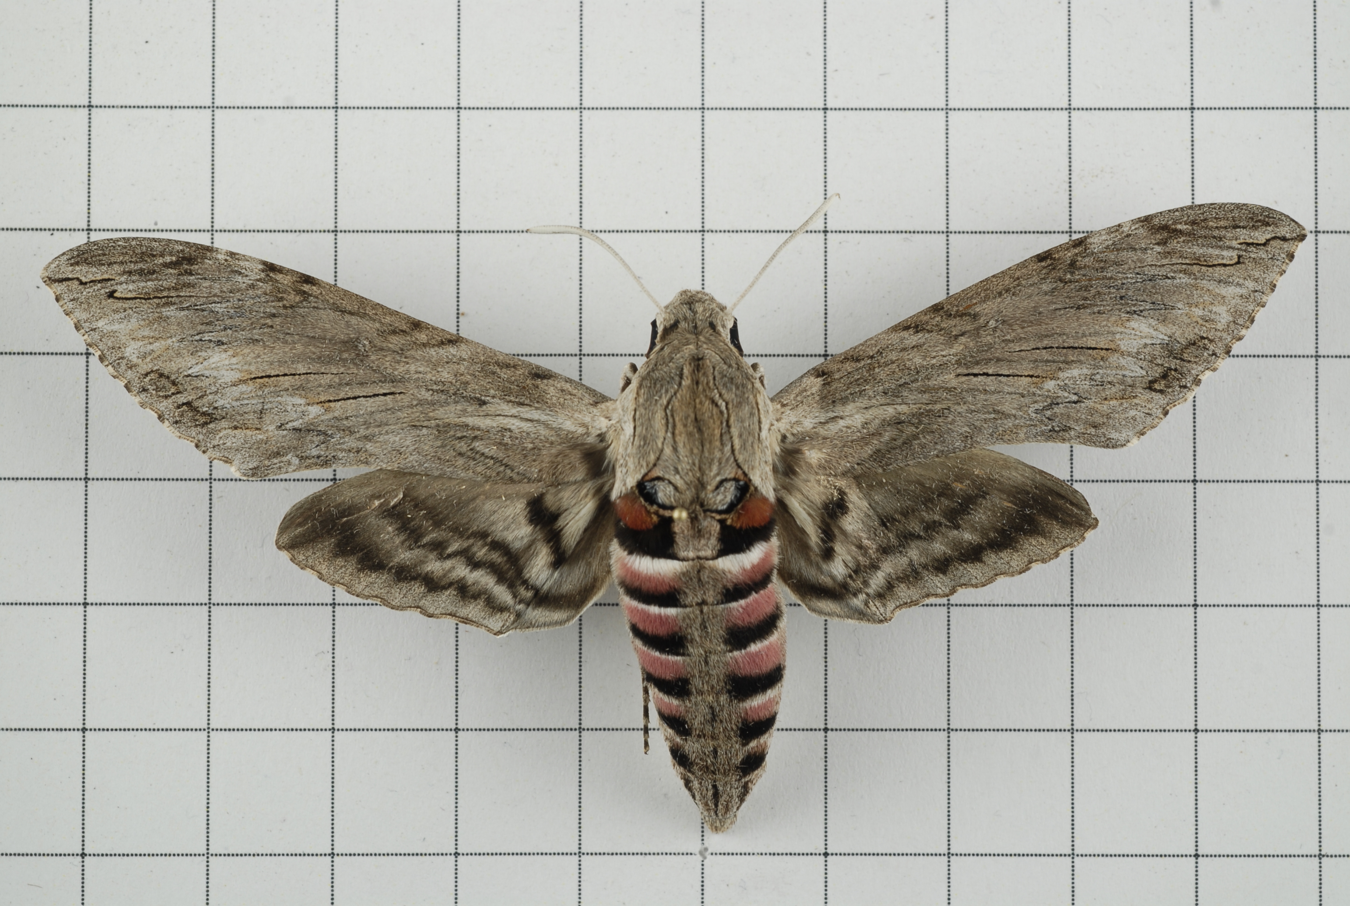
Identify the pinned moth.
Agrius convolvuli
